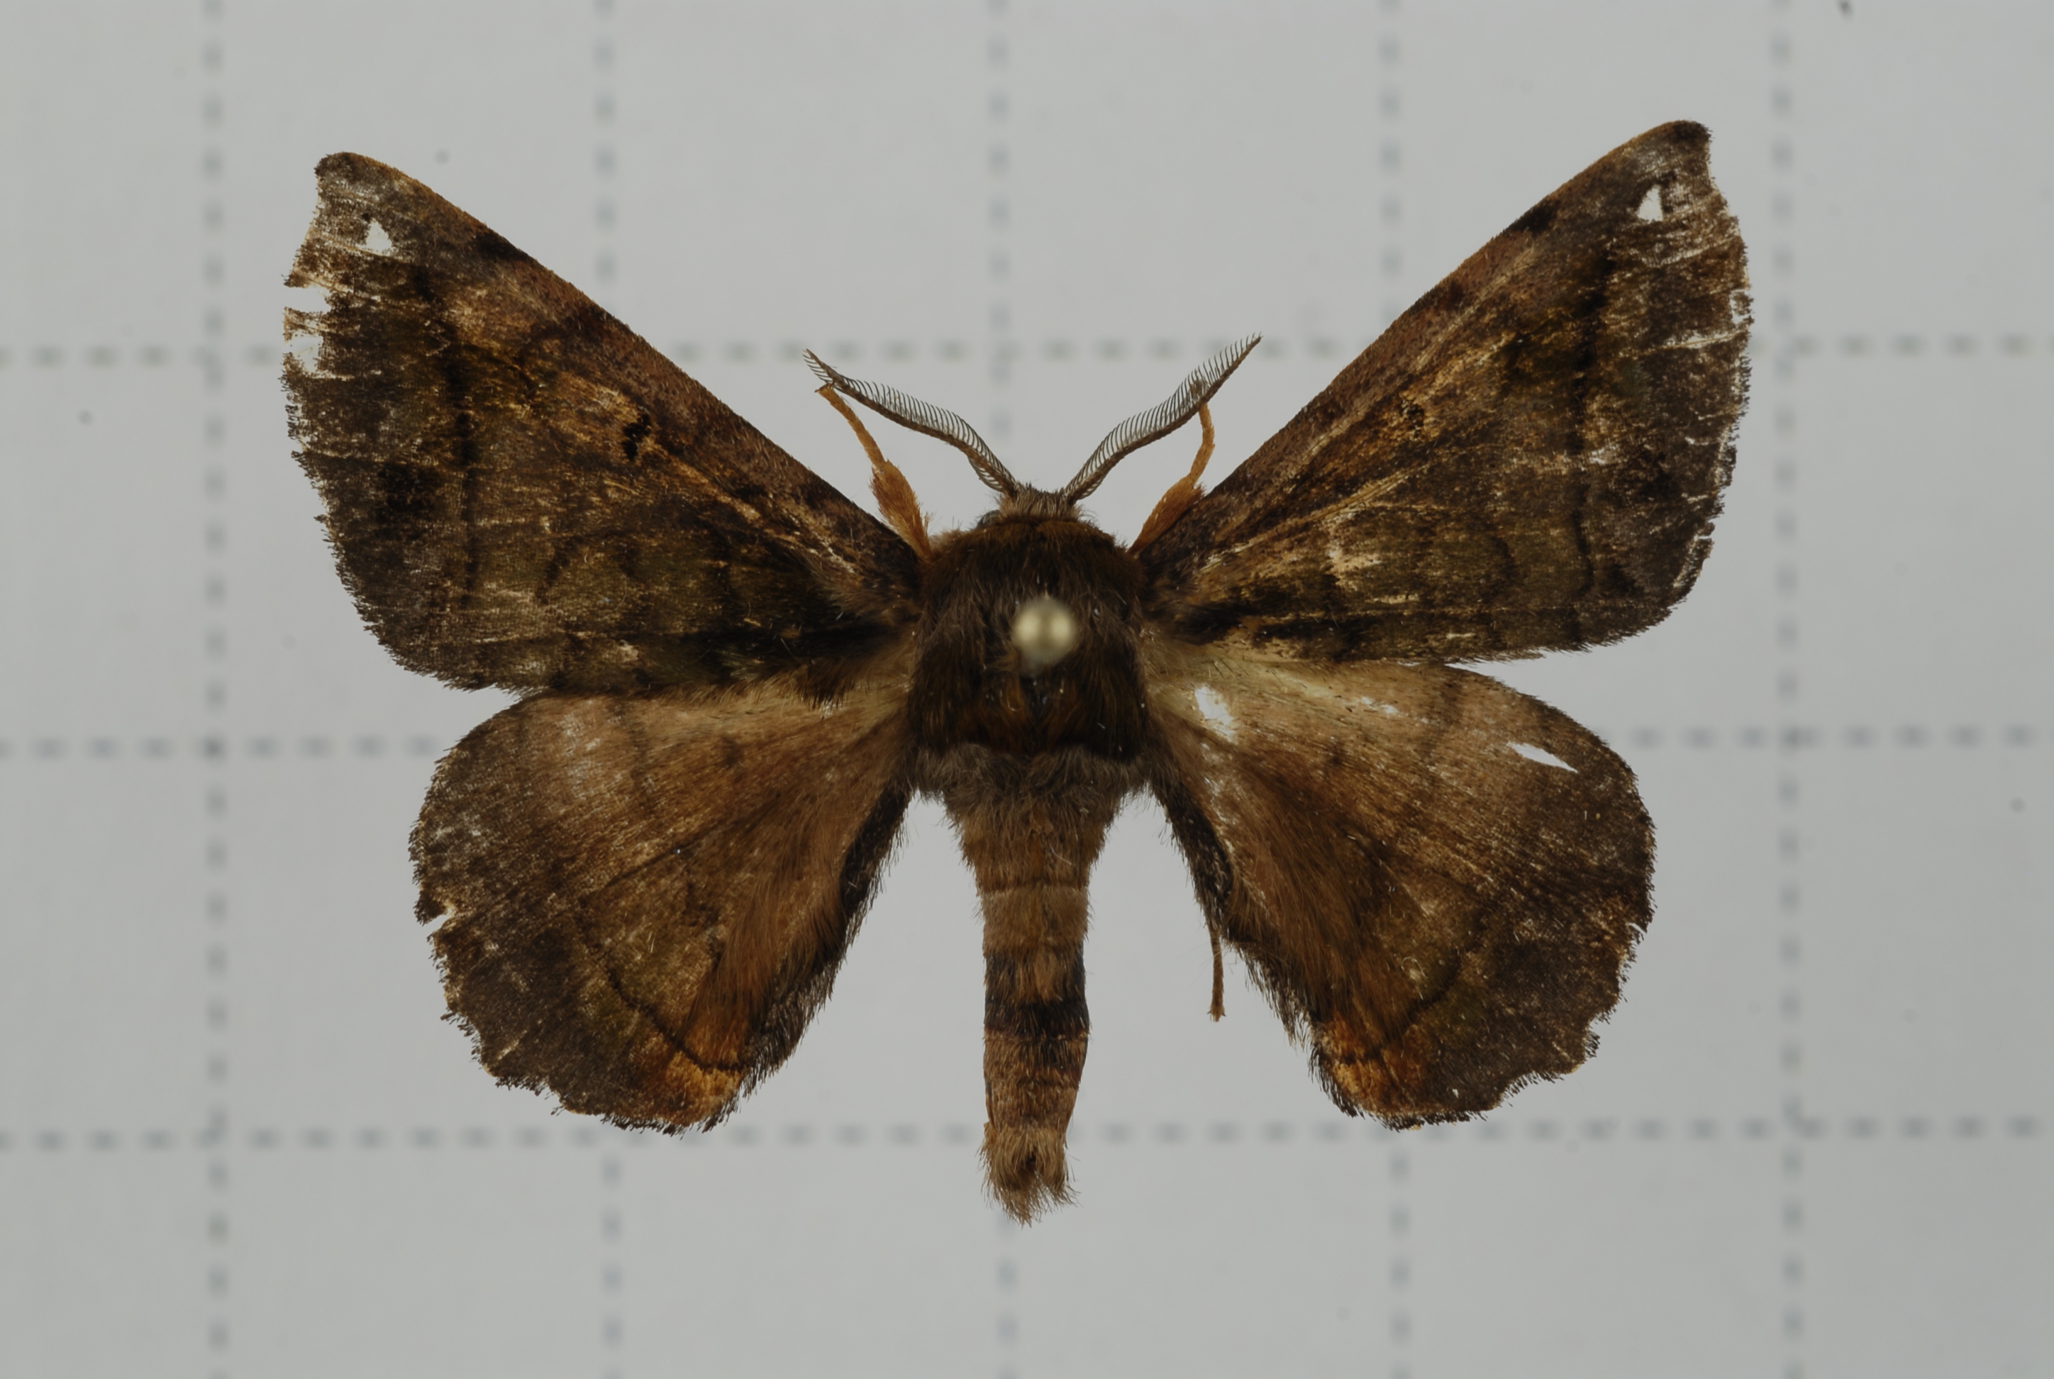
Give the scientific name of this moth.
Prismosticta fenestrata
